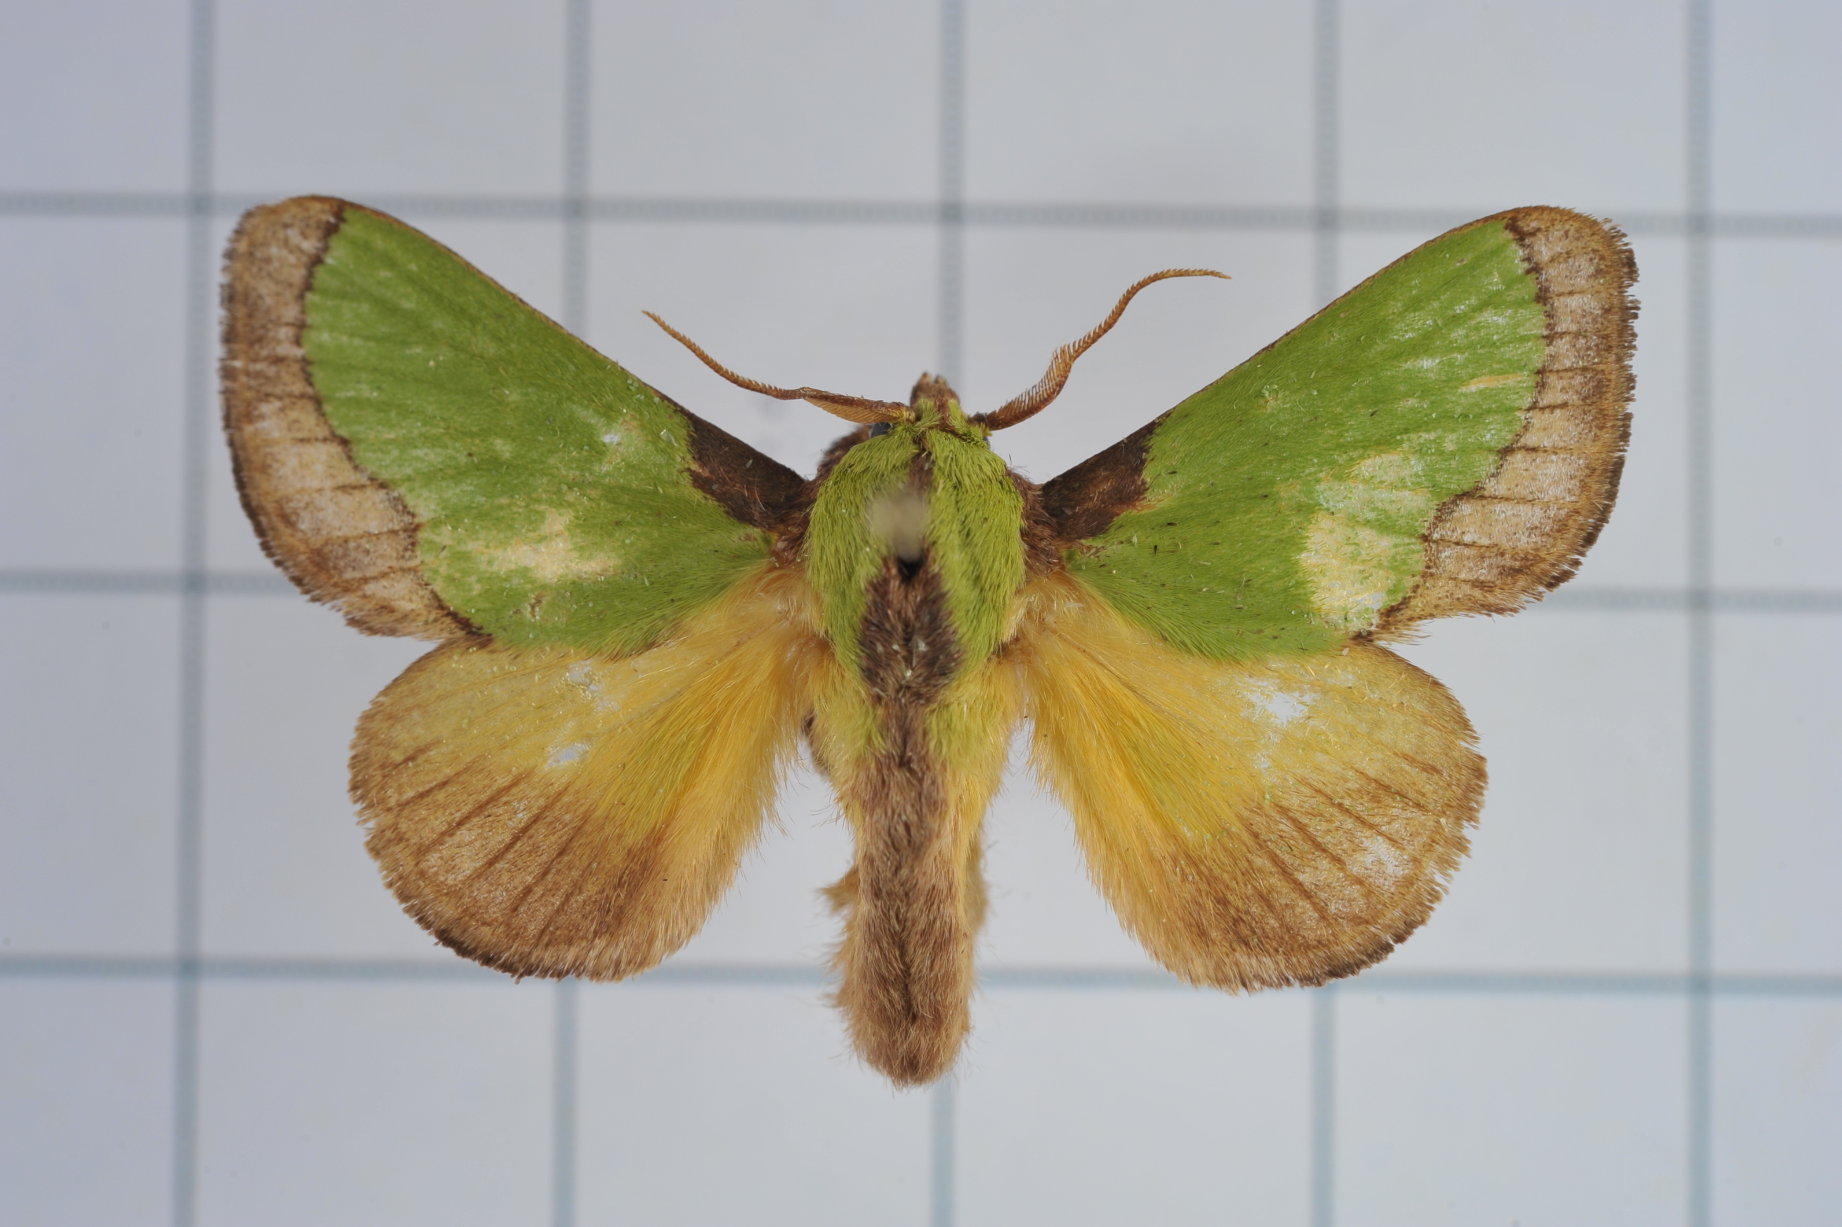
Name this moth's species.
Parasa shirakii
